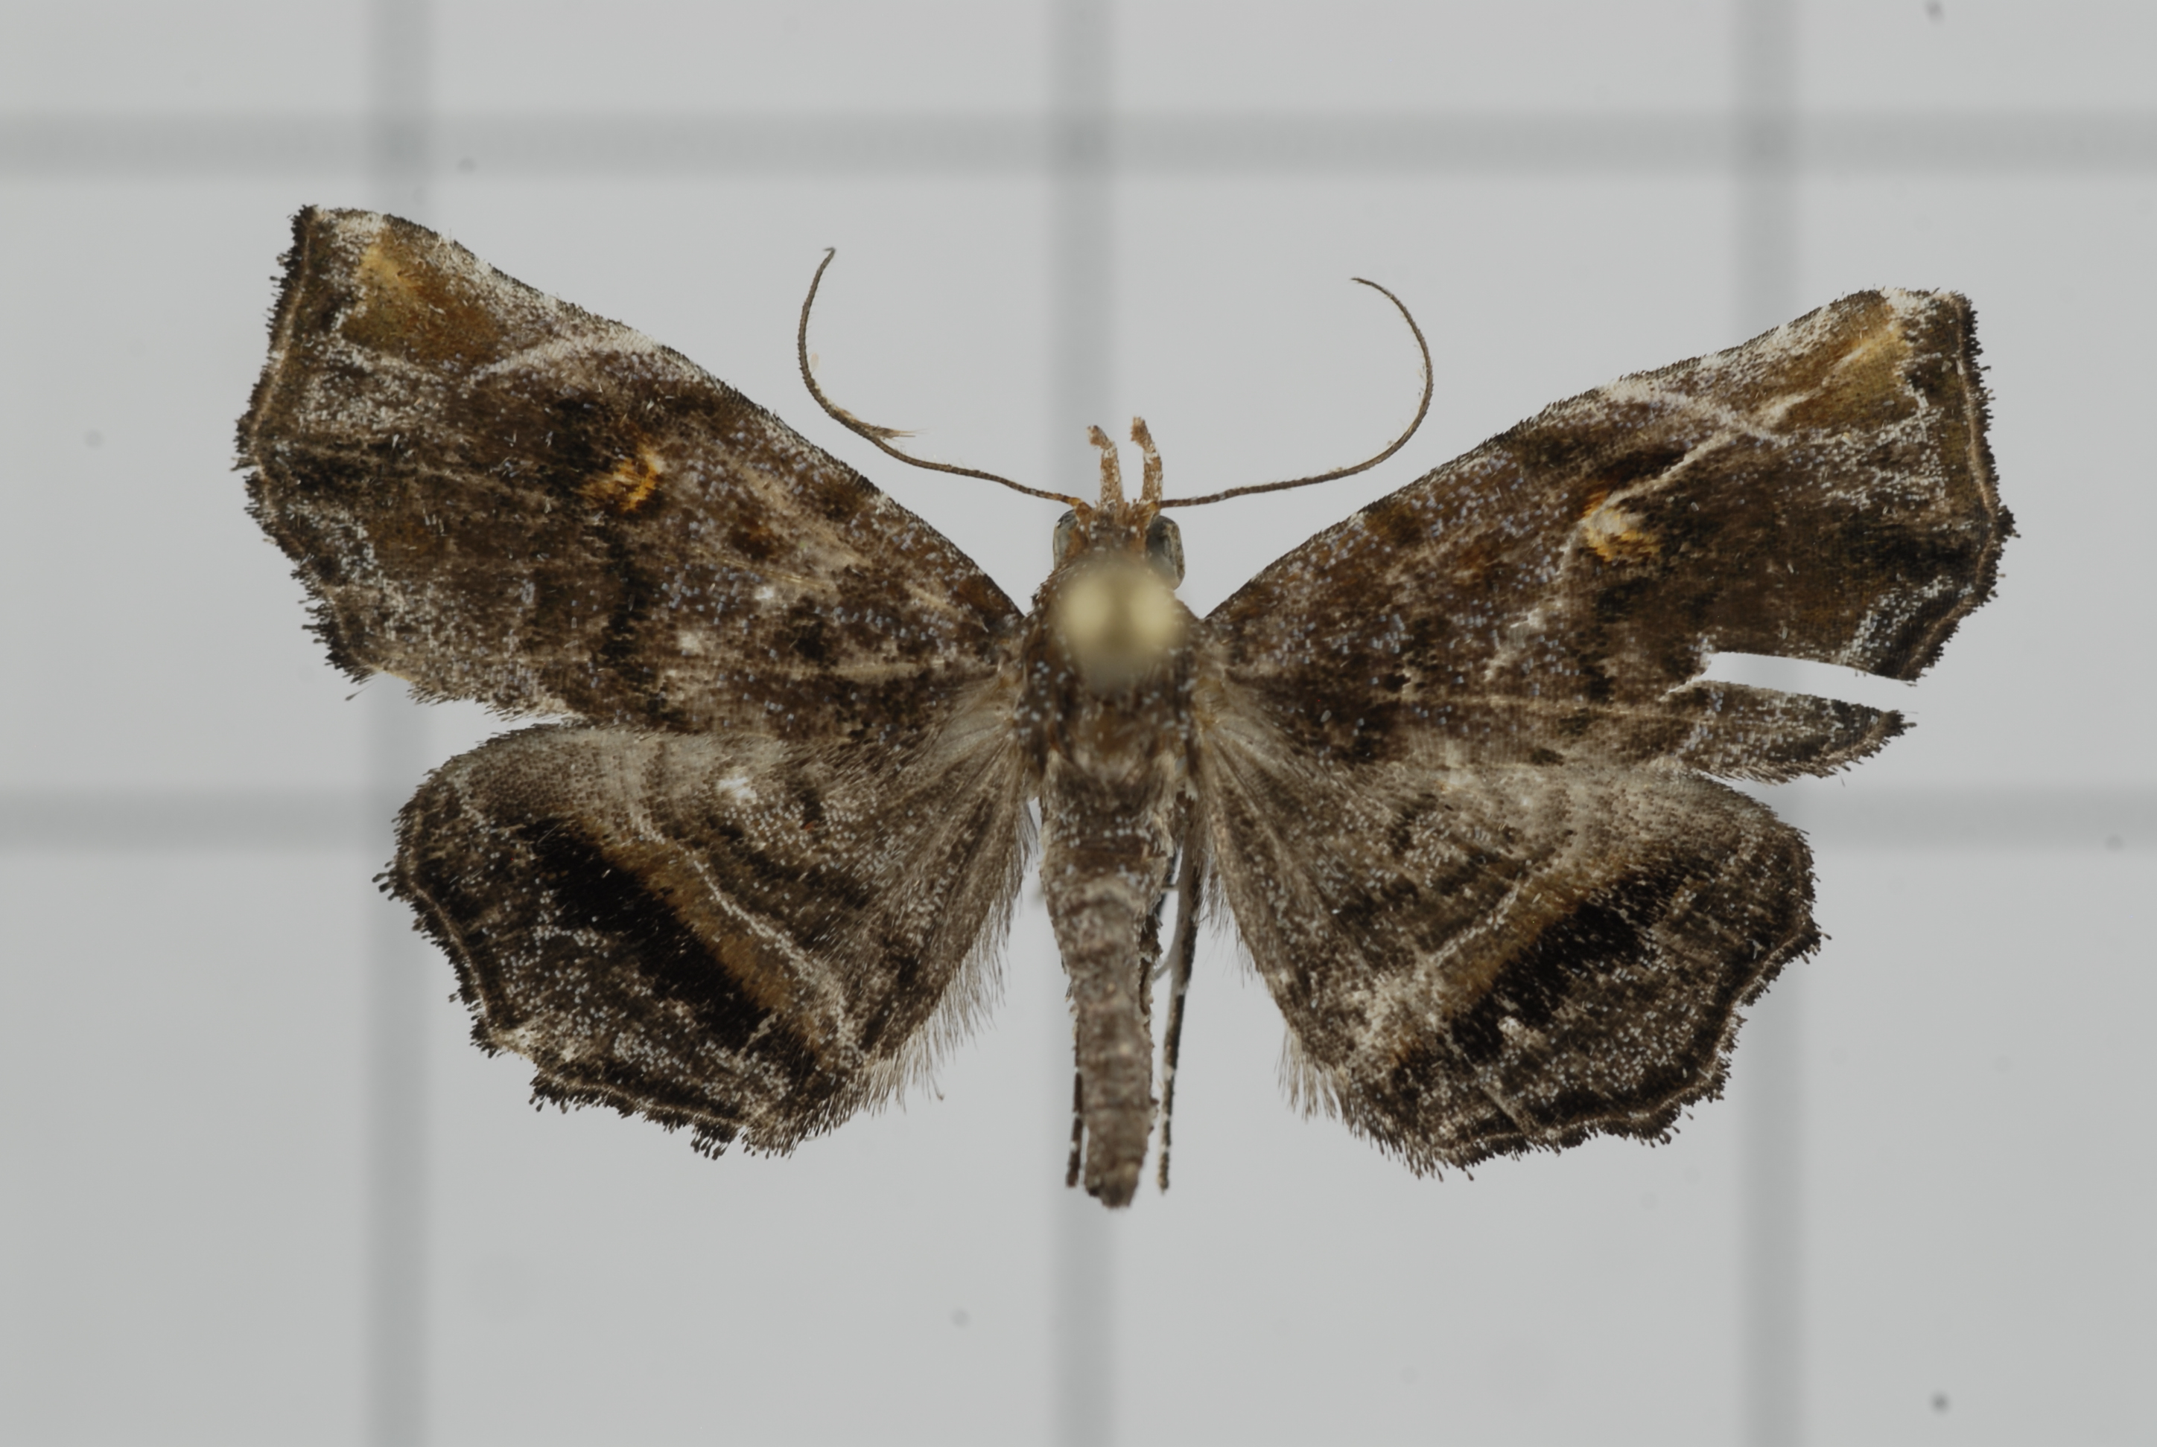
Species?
Egnasia nagadeboides
